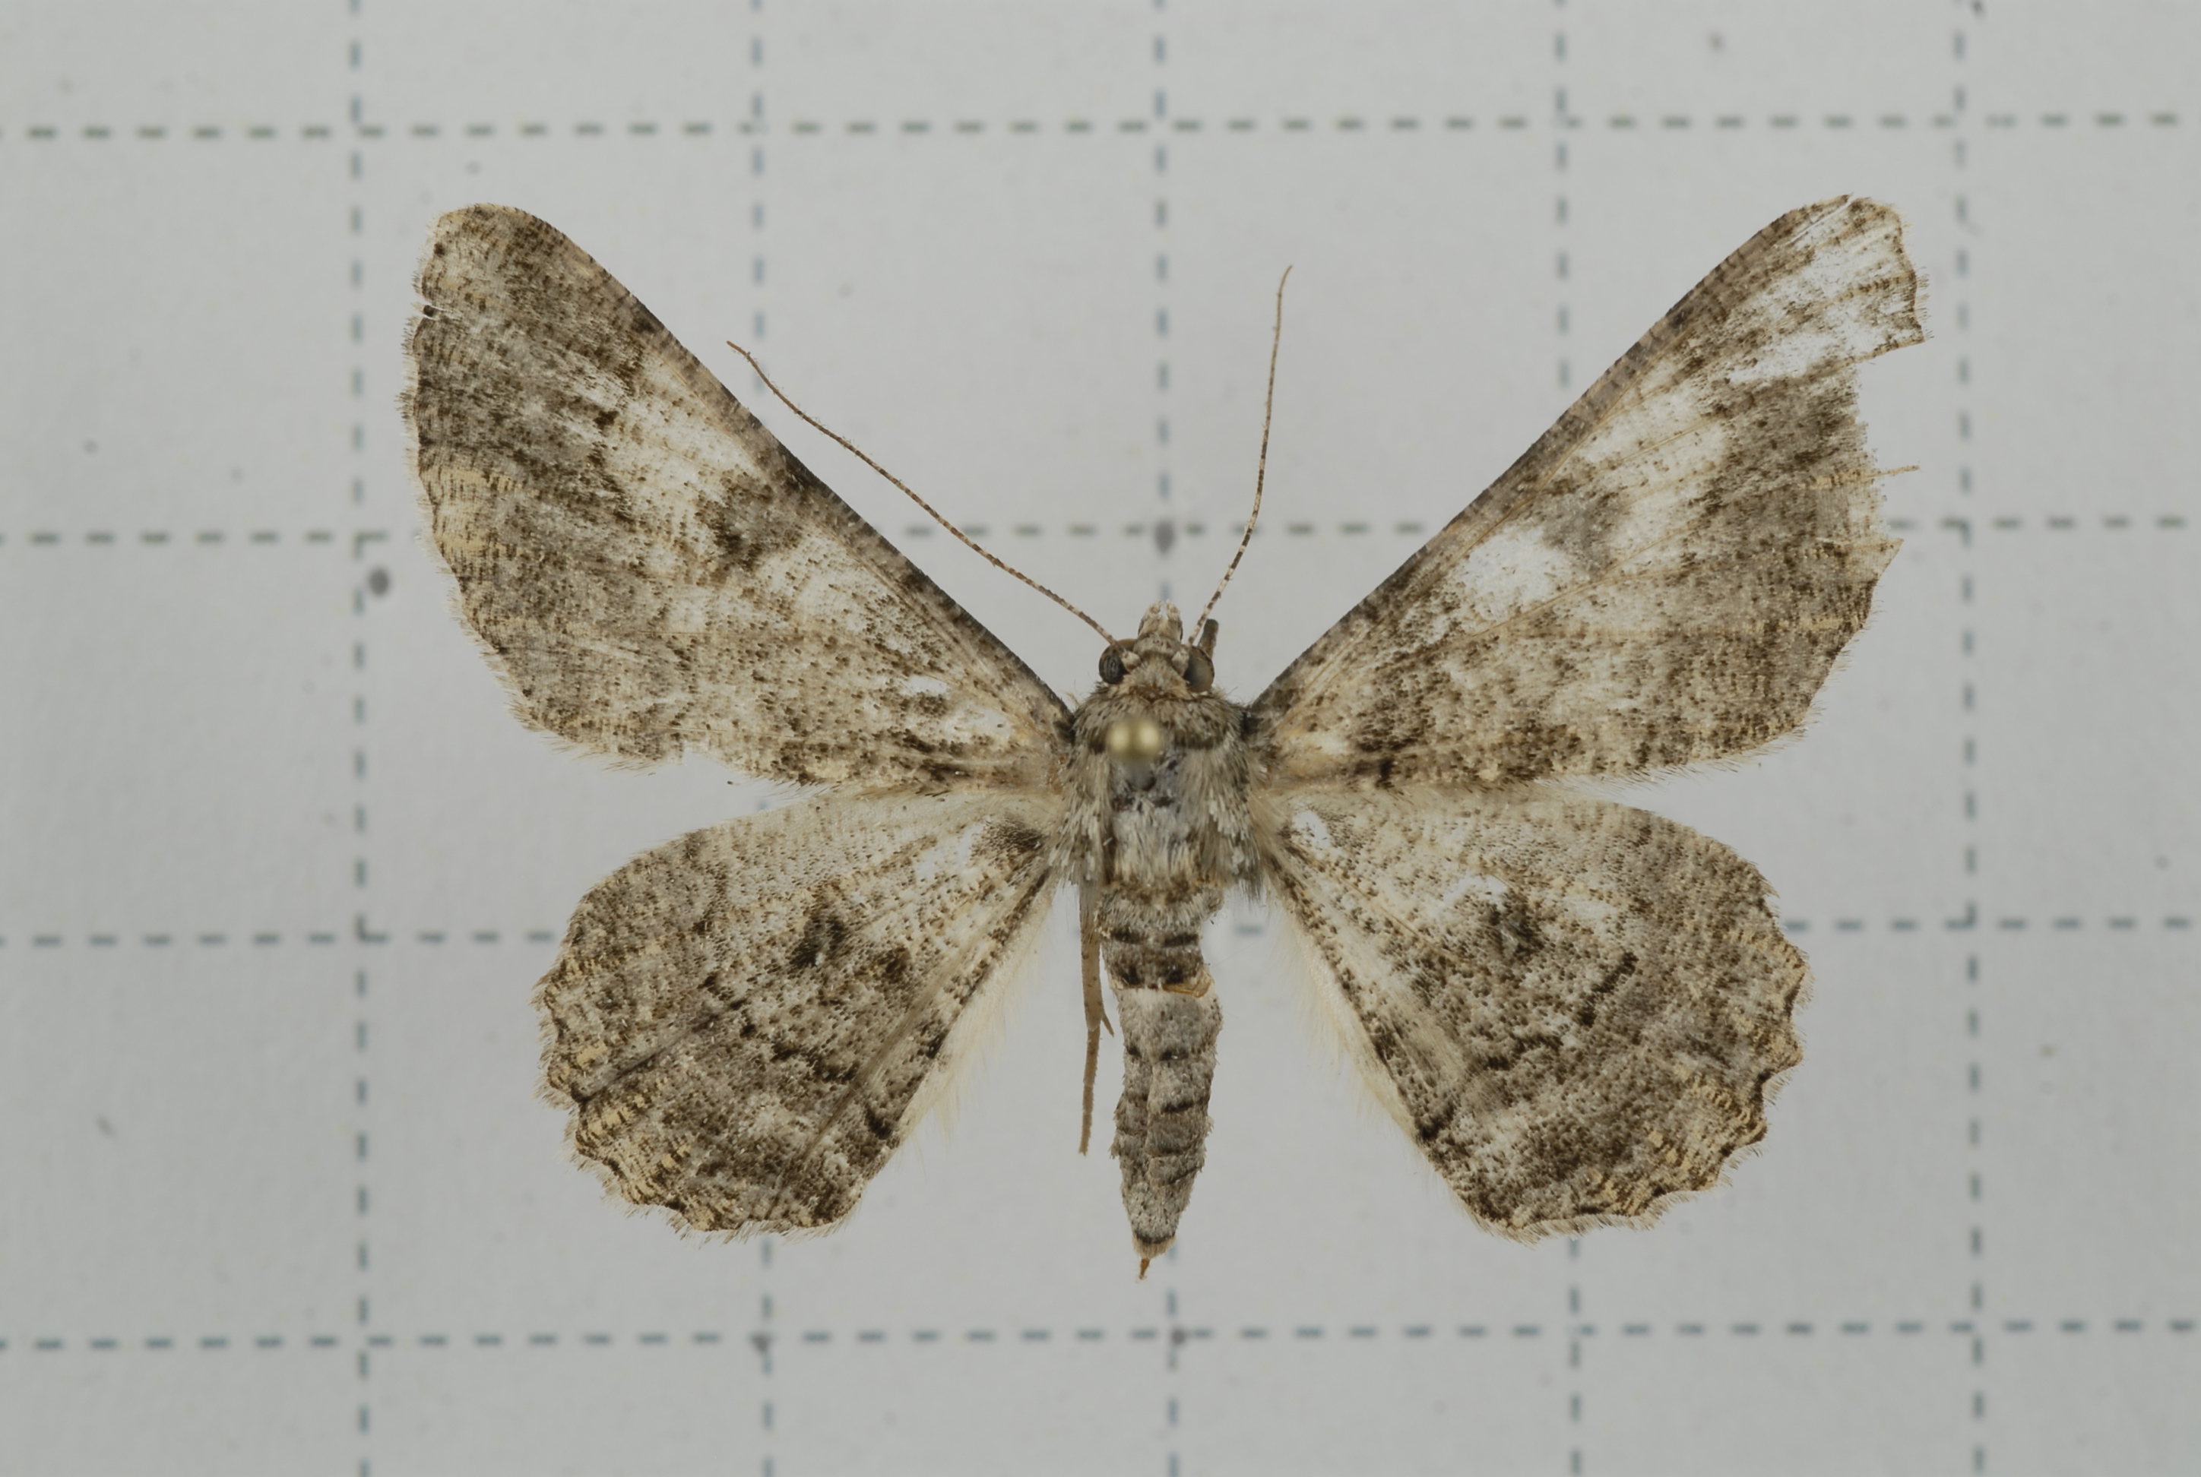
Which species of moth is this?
Cleora alienaria
